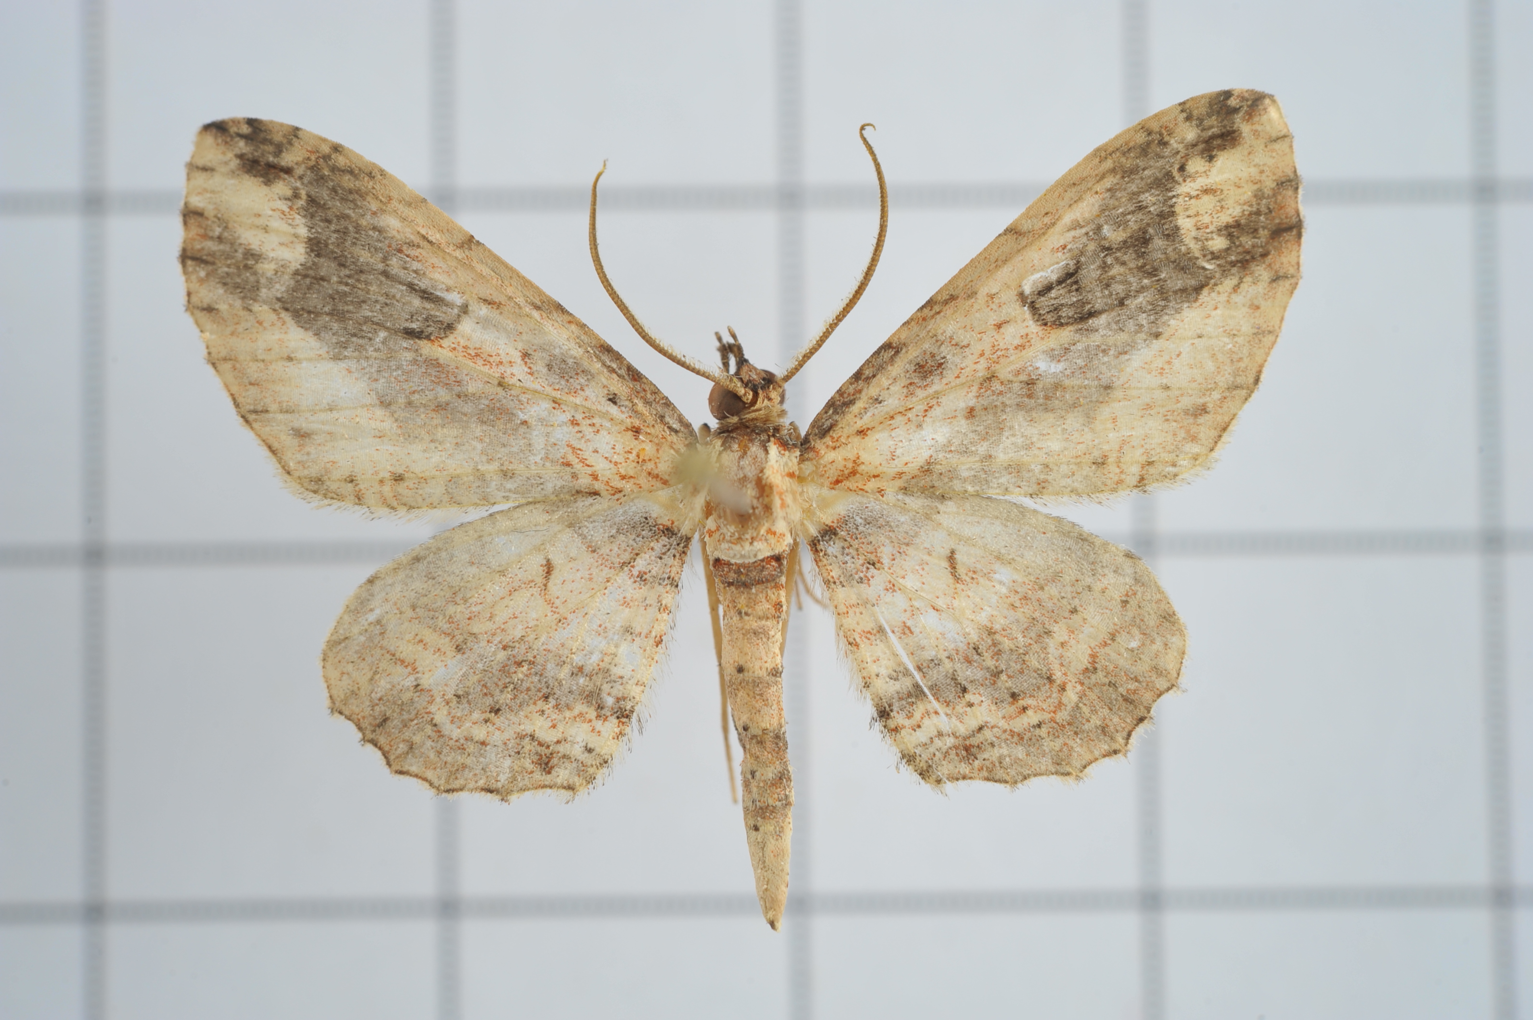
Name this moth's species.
Ziridava kanshireiensis
